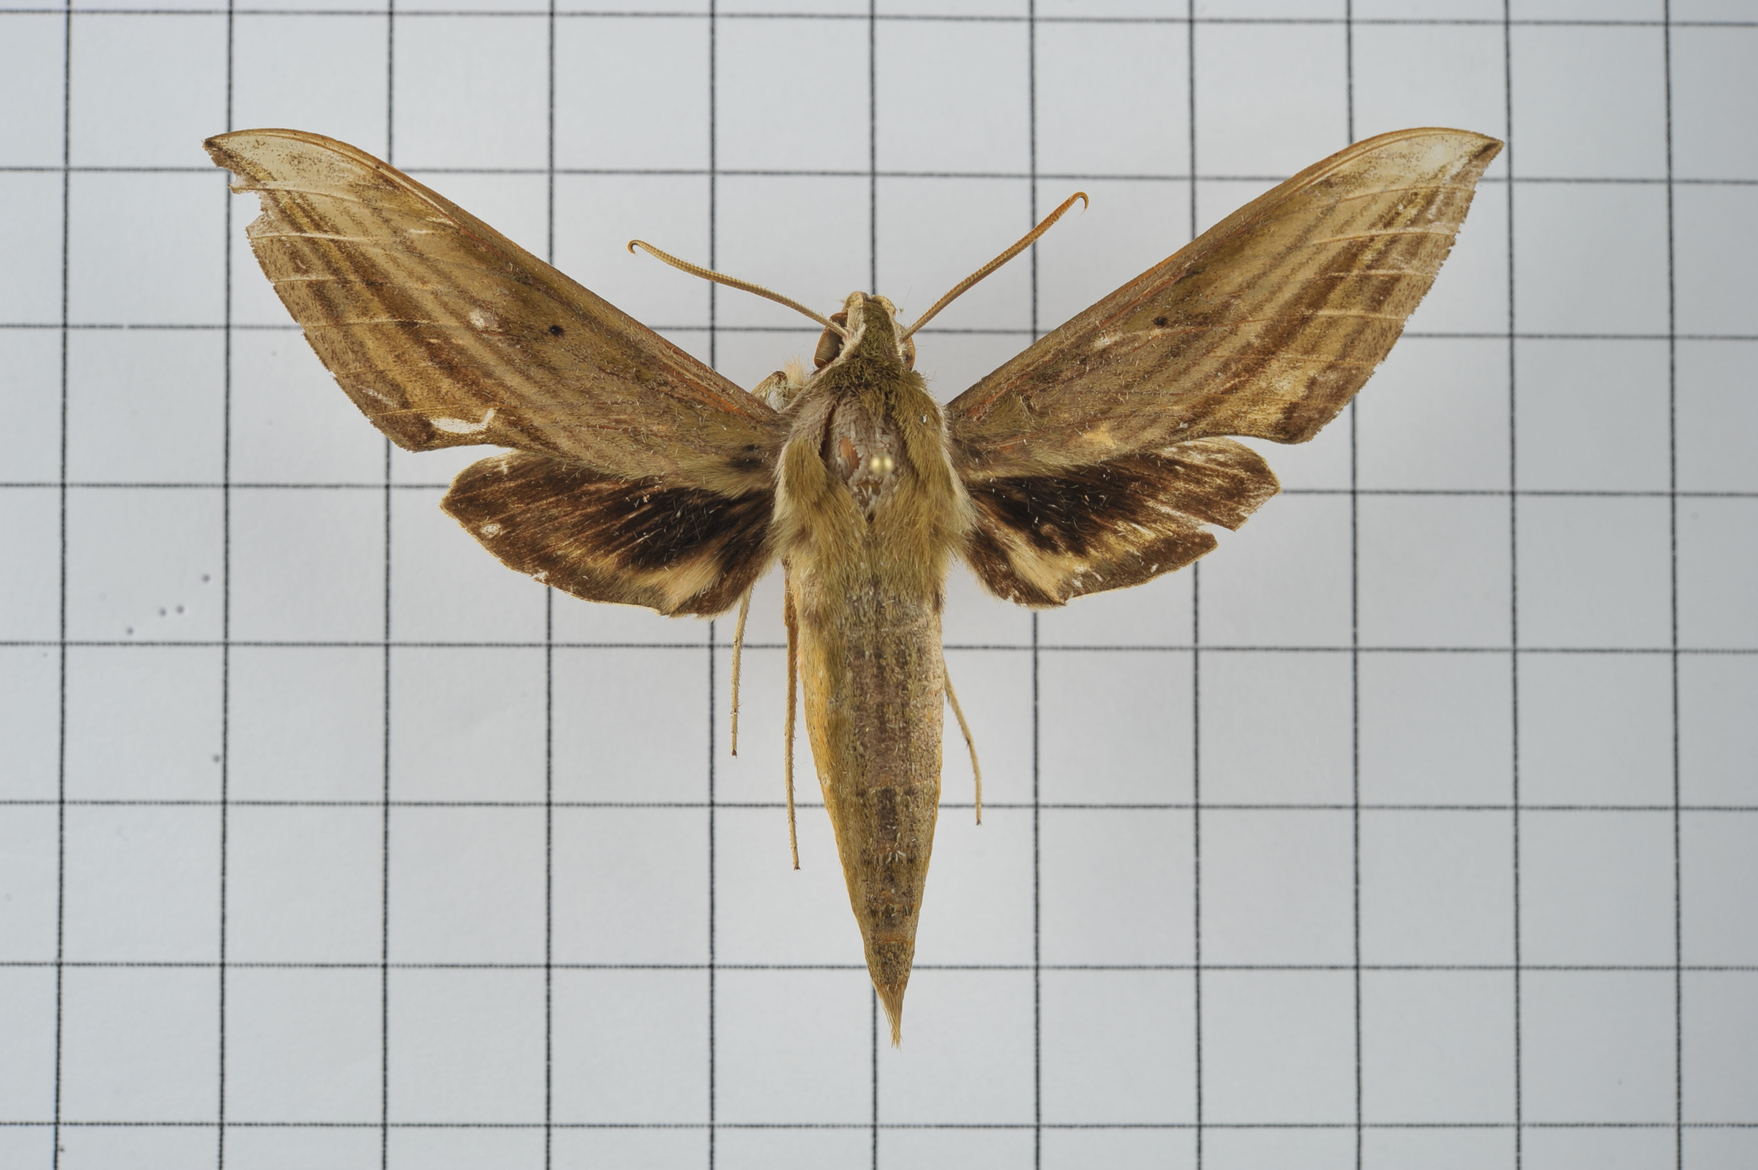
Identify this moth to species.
Cechetra minor
